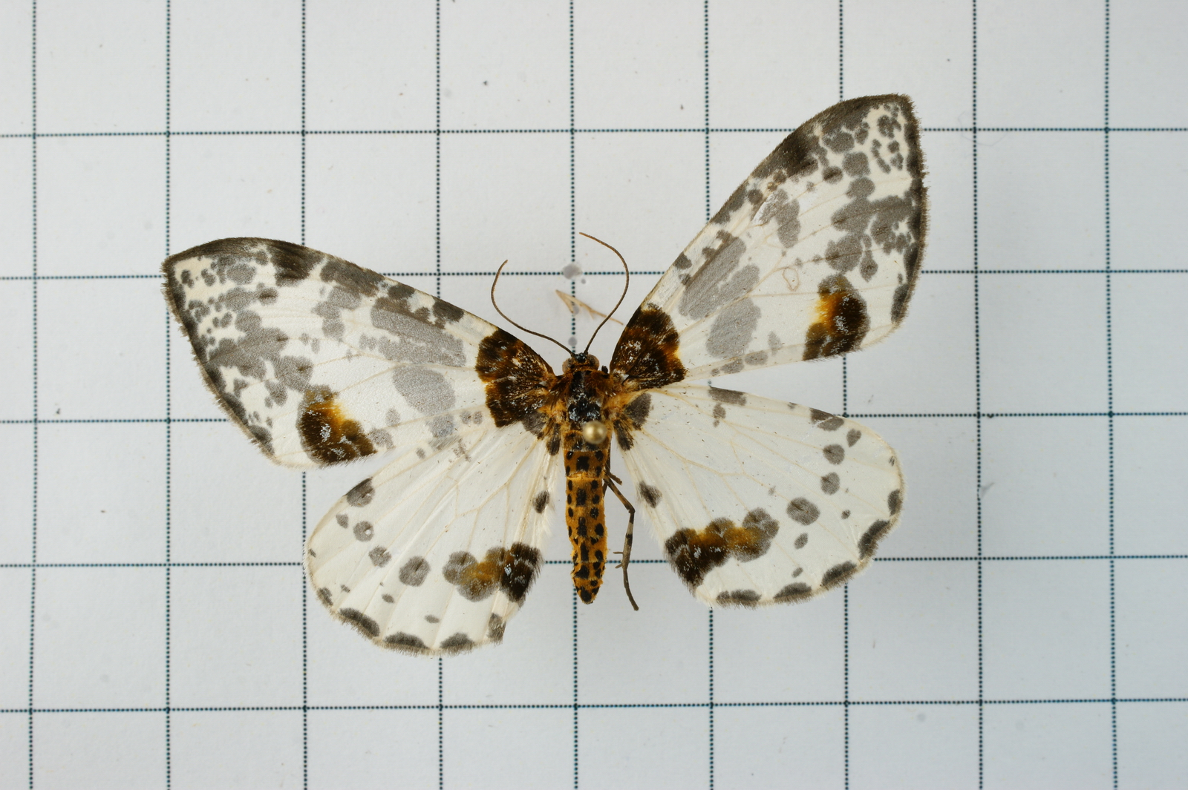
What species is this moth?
Abraxas adilluminata
